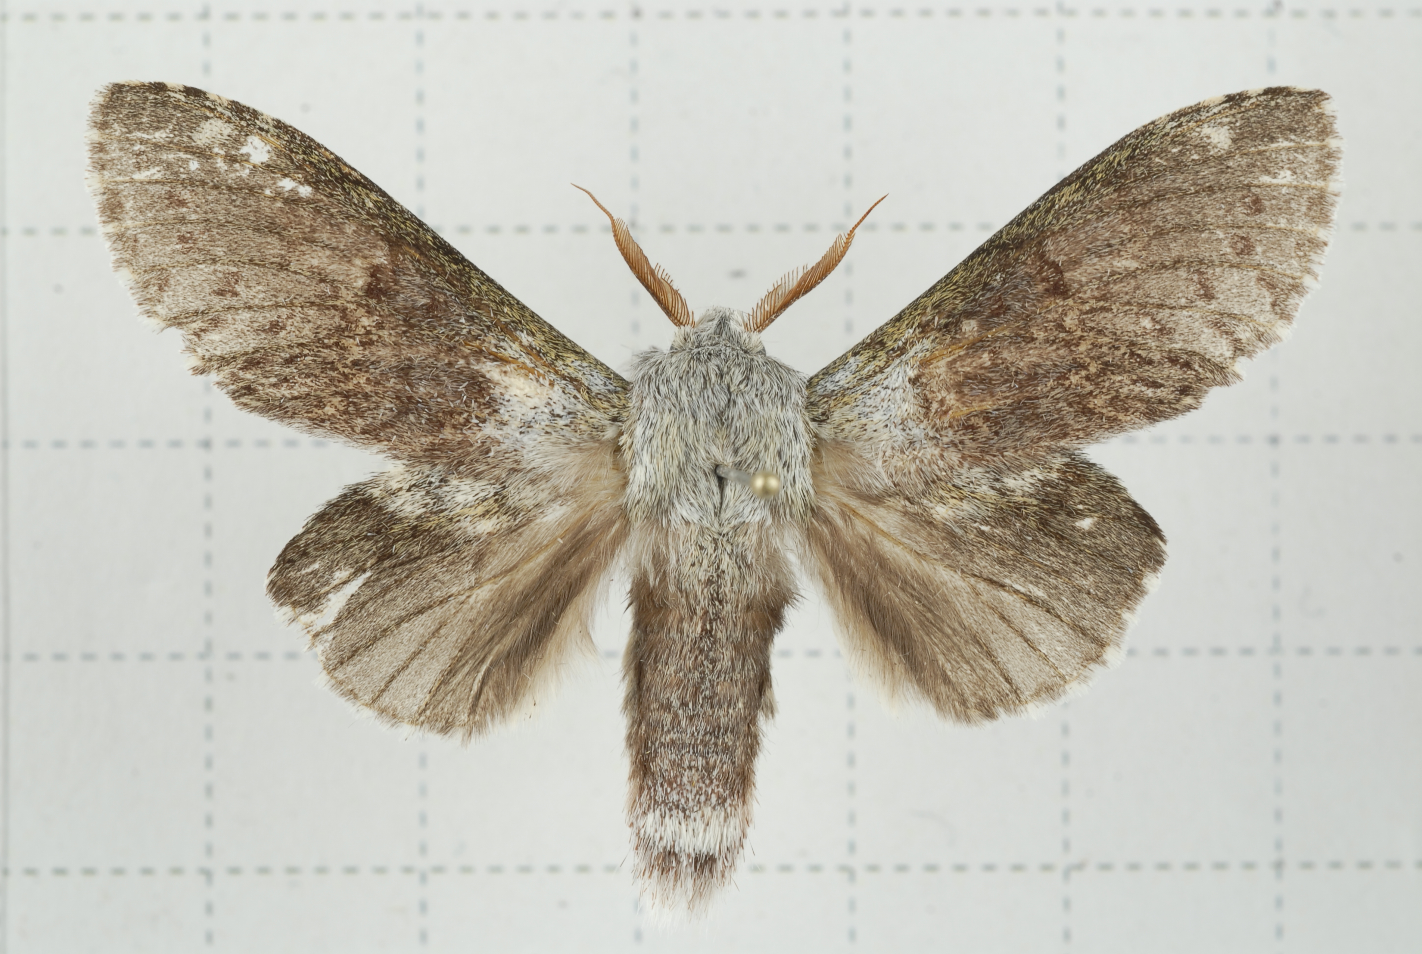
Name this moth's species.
Stauropus teikichiana teikichiana
